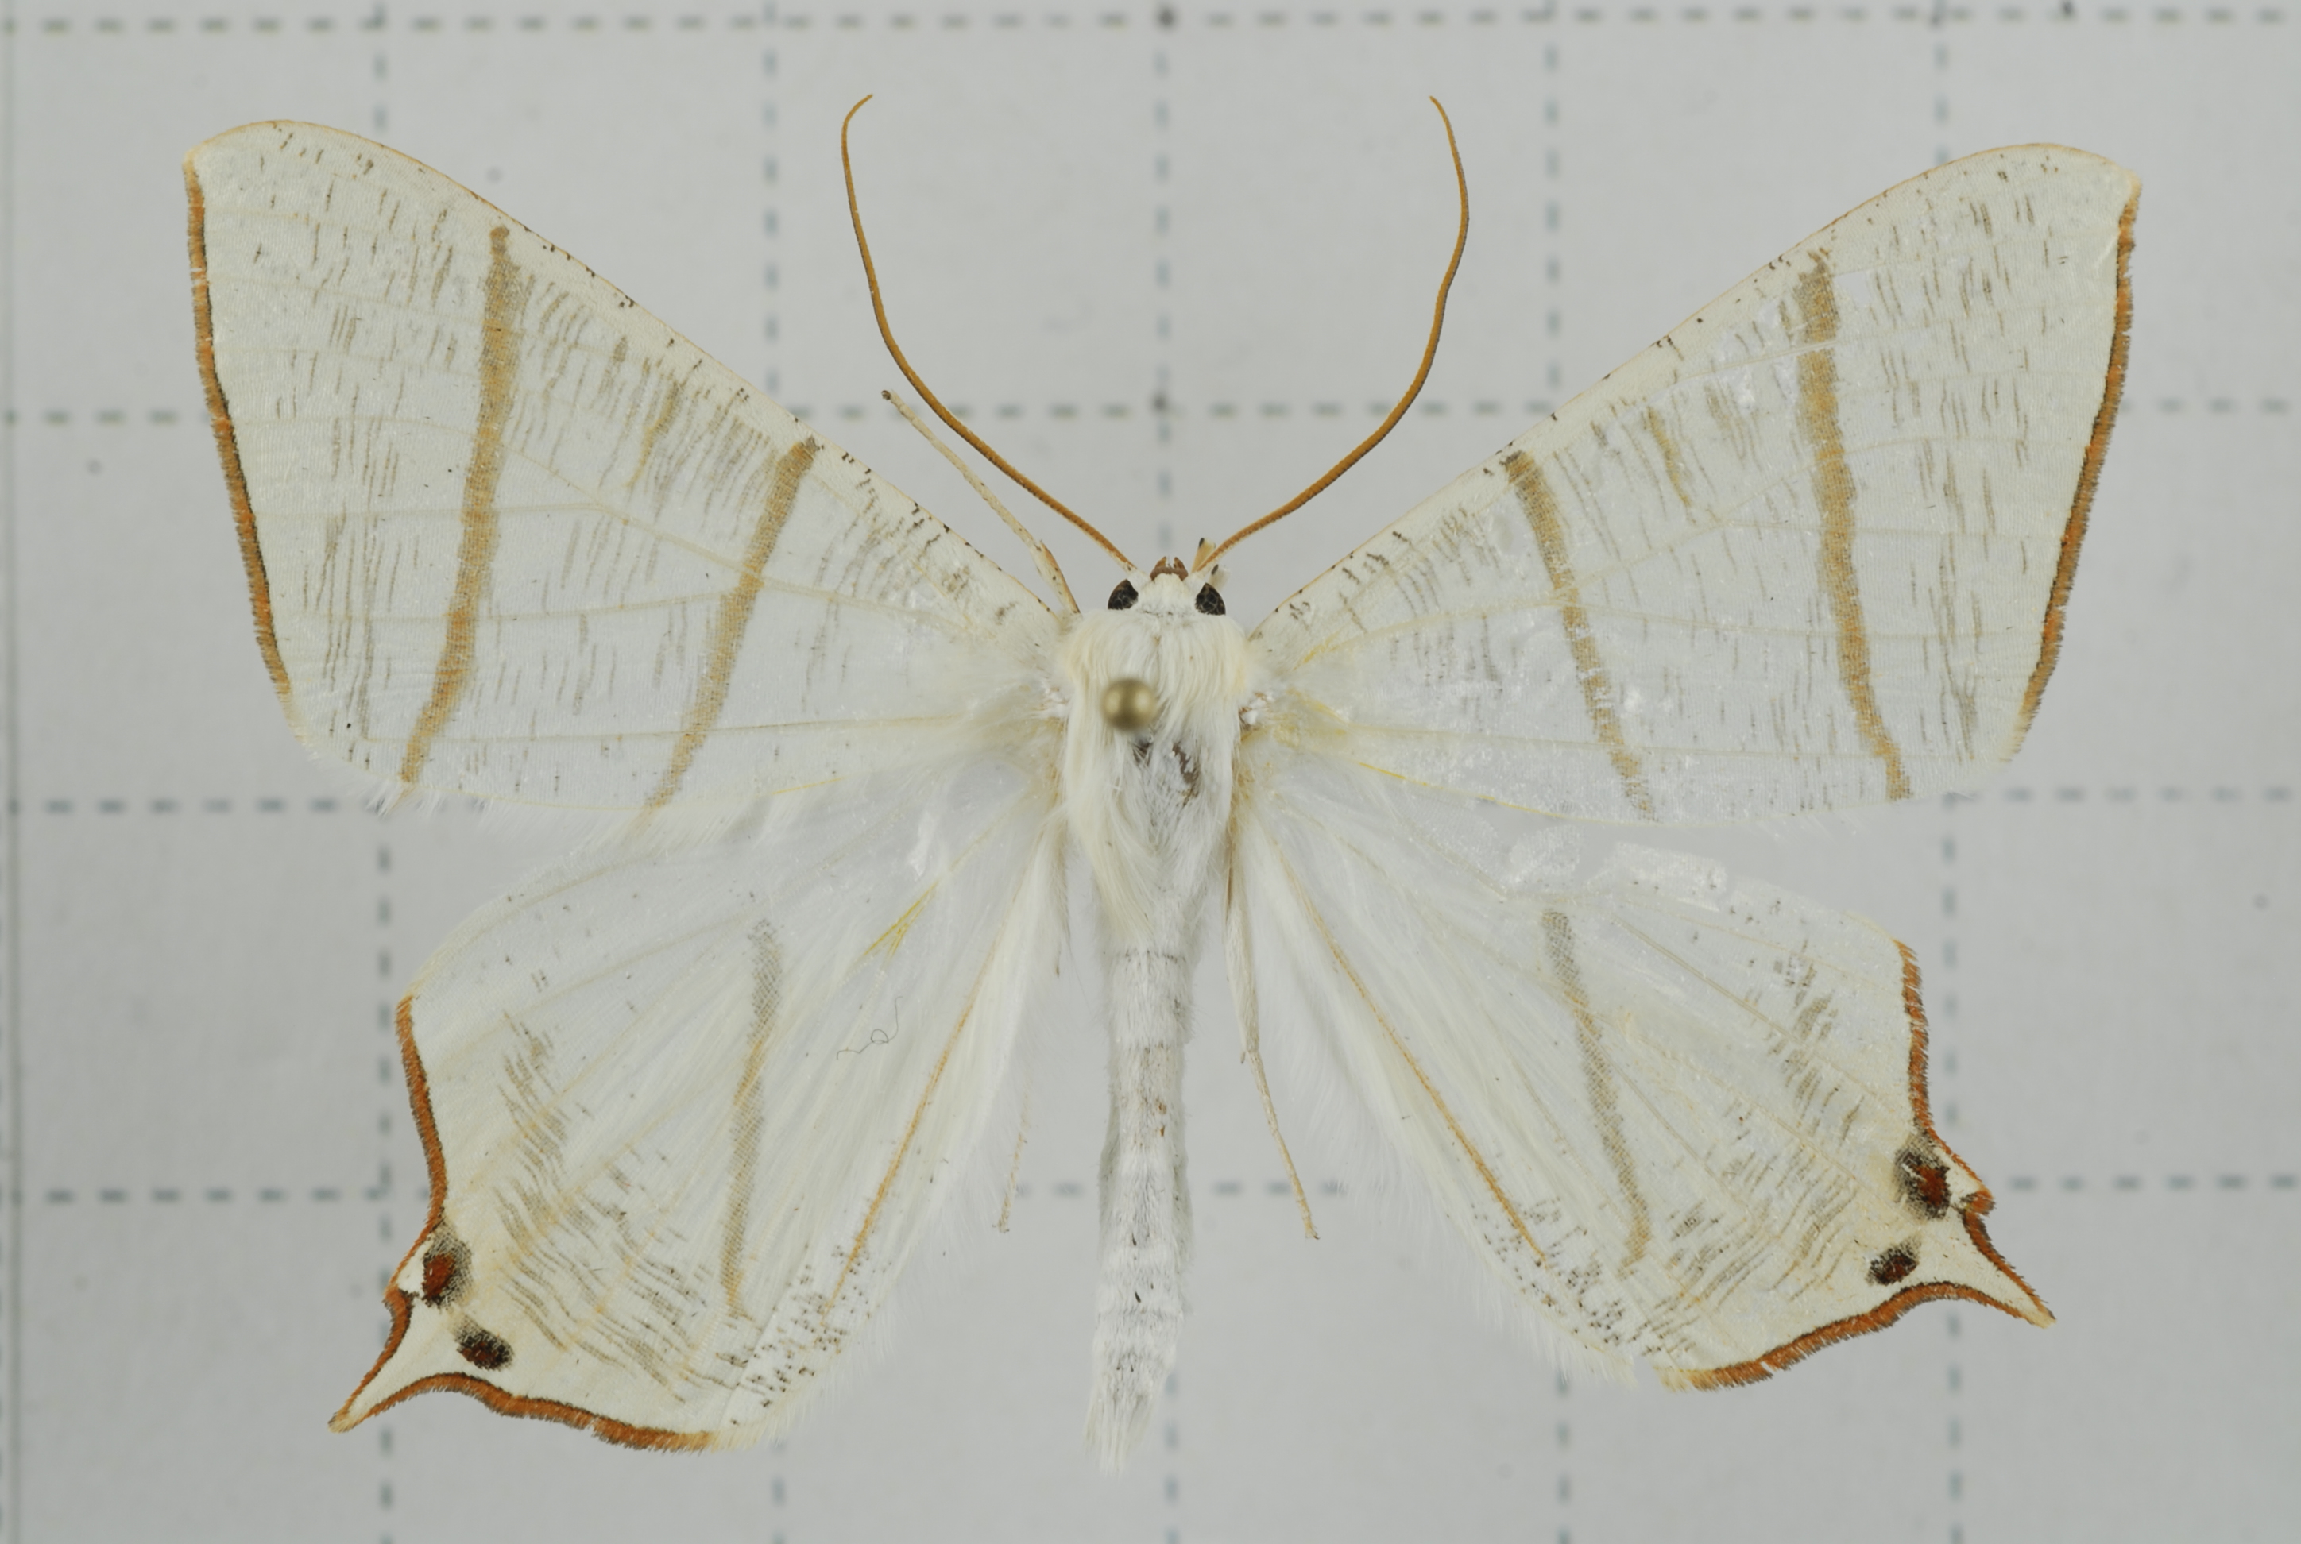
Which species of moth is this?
Ourapteryx yerburii virescens
